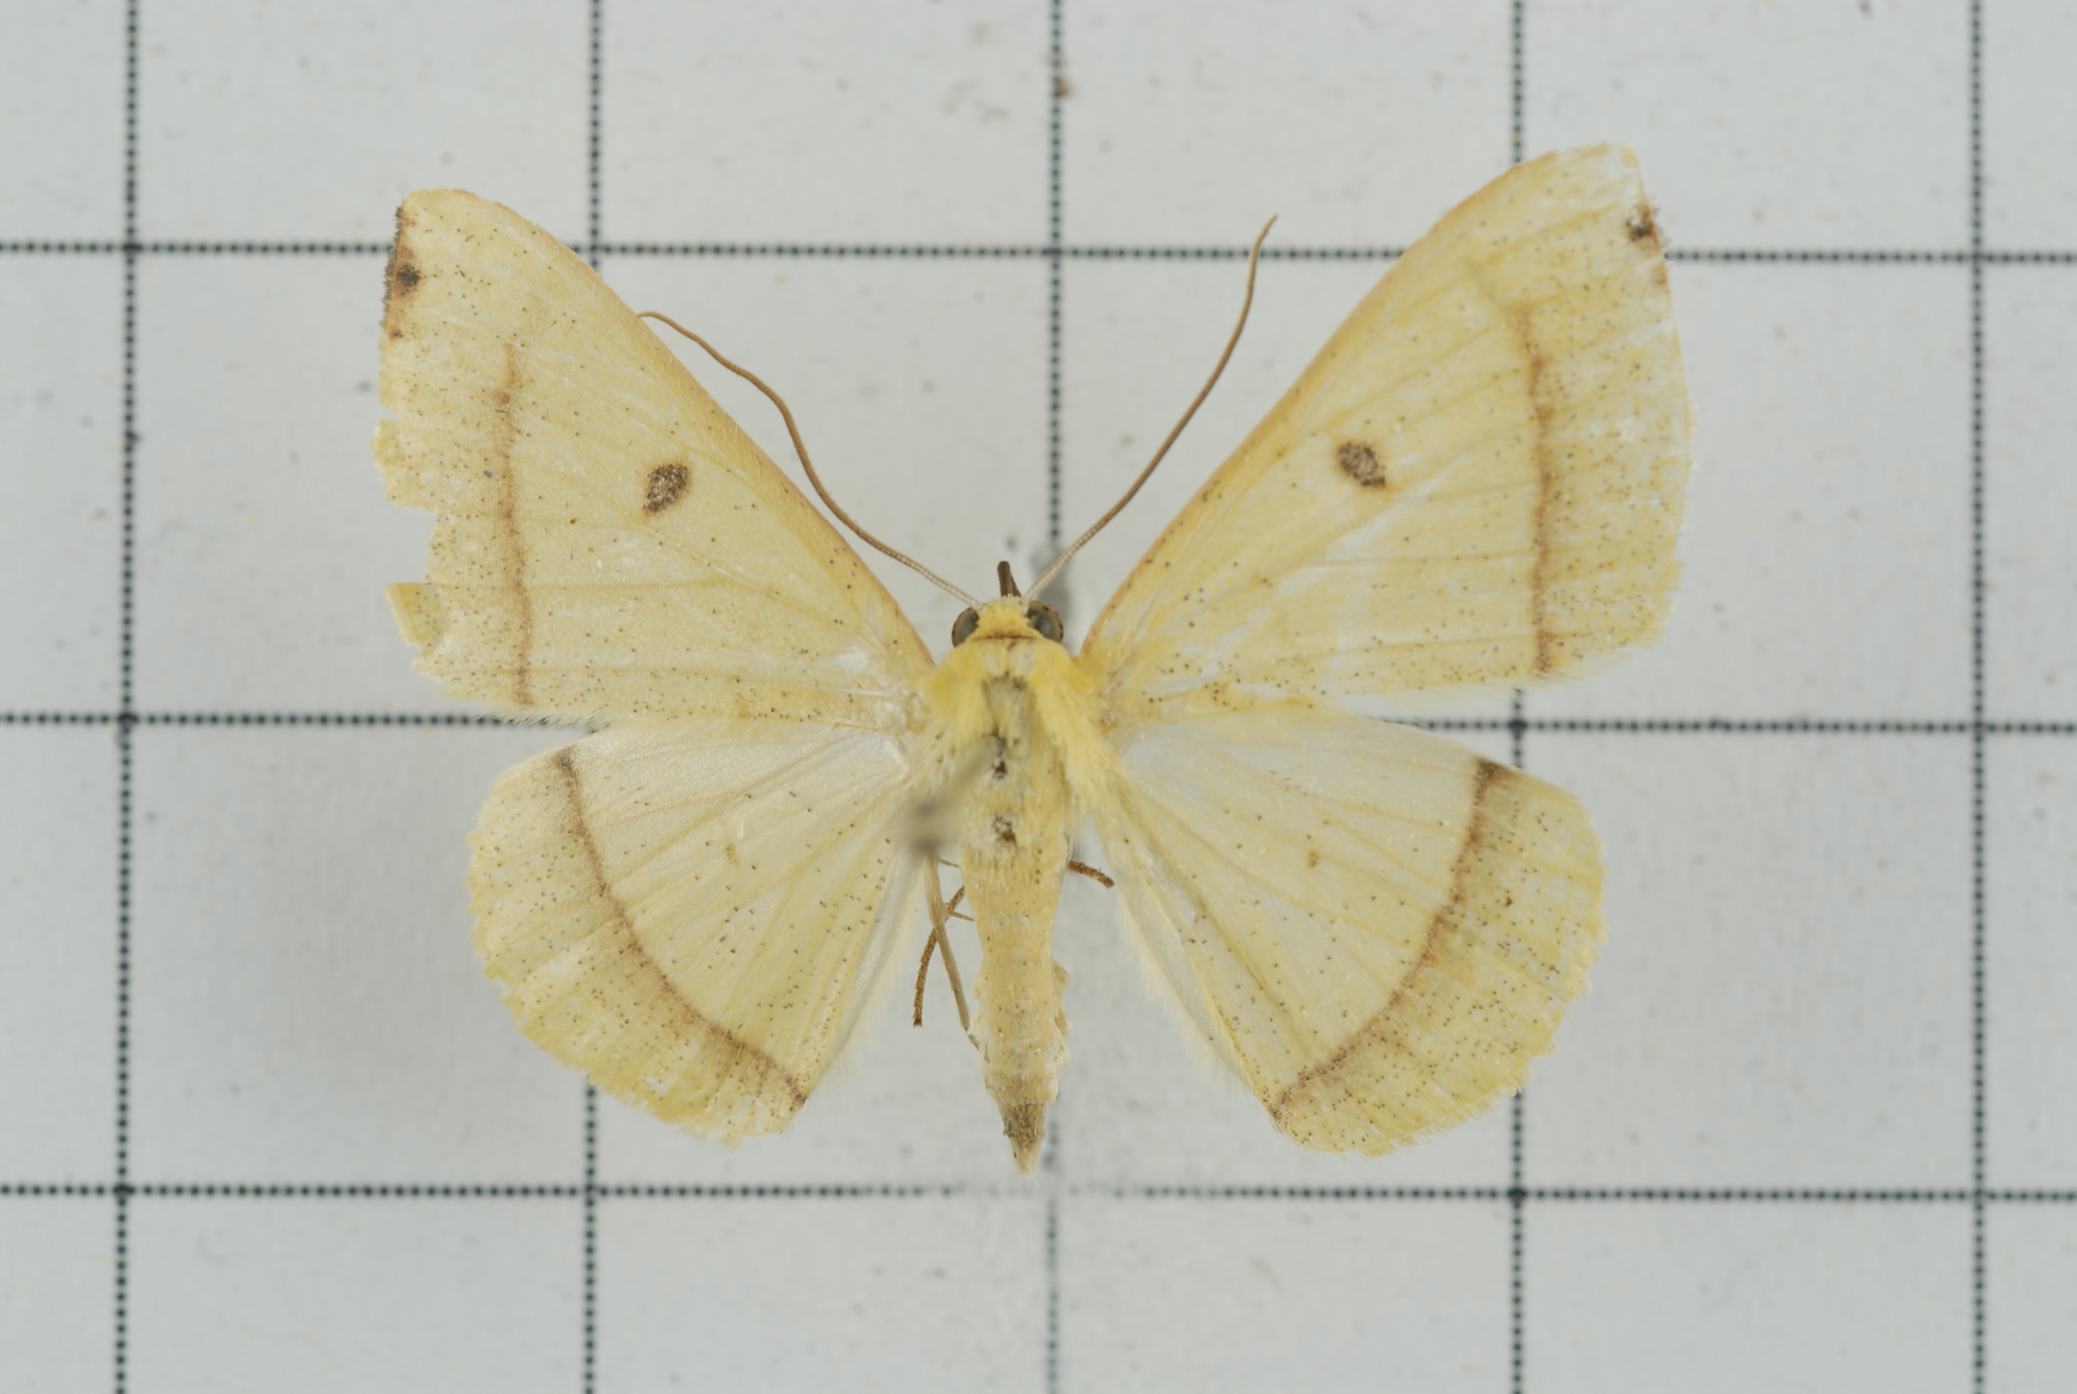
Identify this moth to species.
Eilicrinia flava
